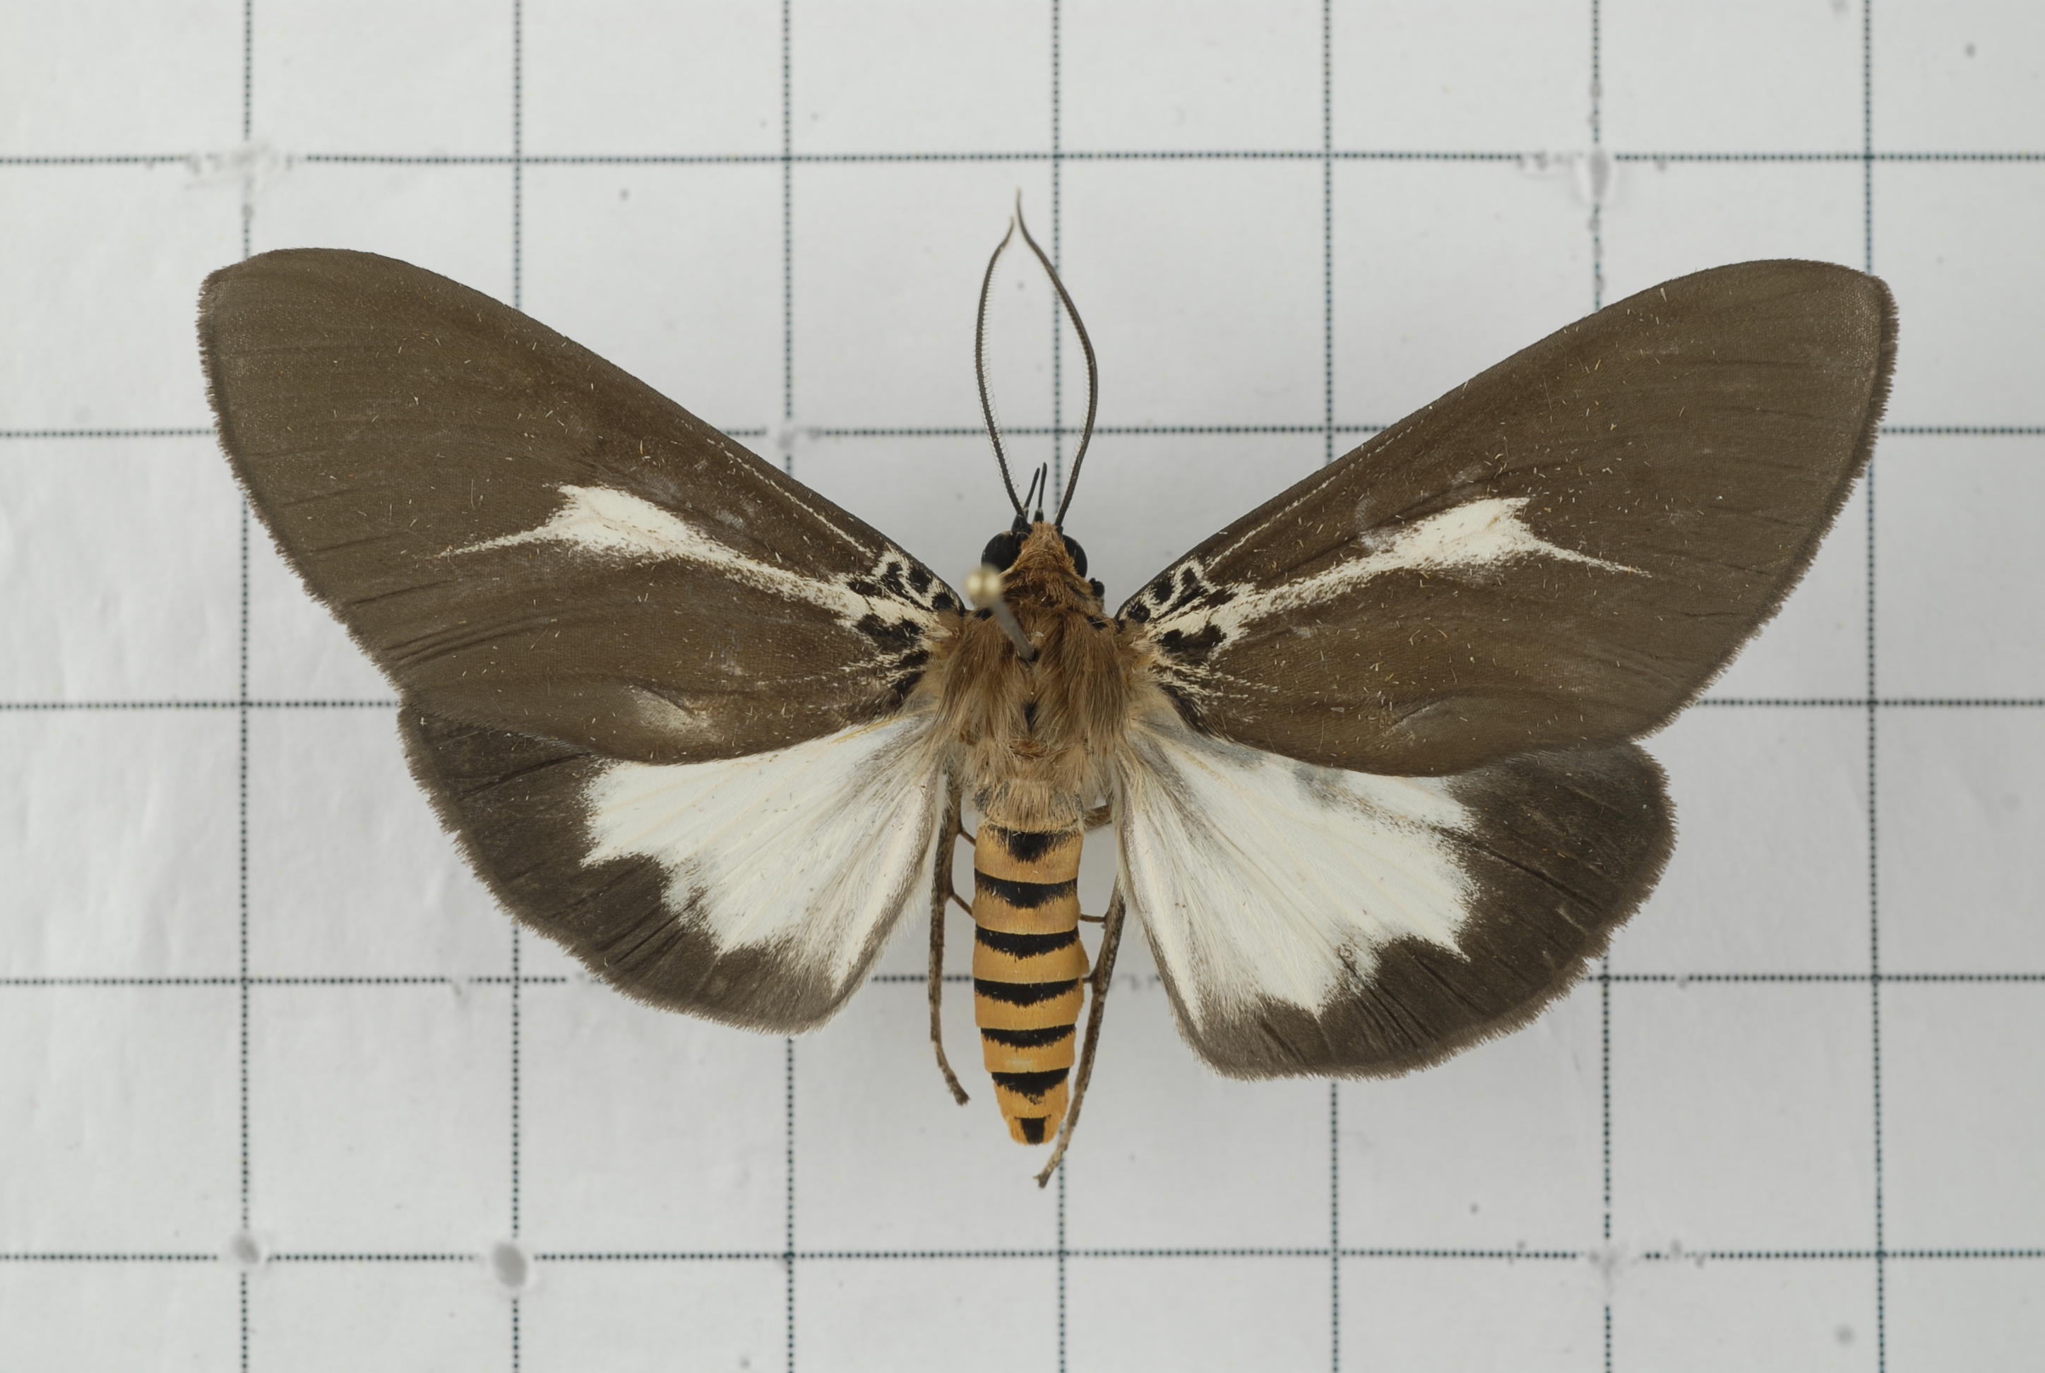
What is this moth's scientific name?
Asota heliconia zebrina
